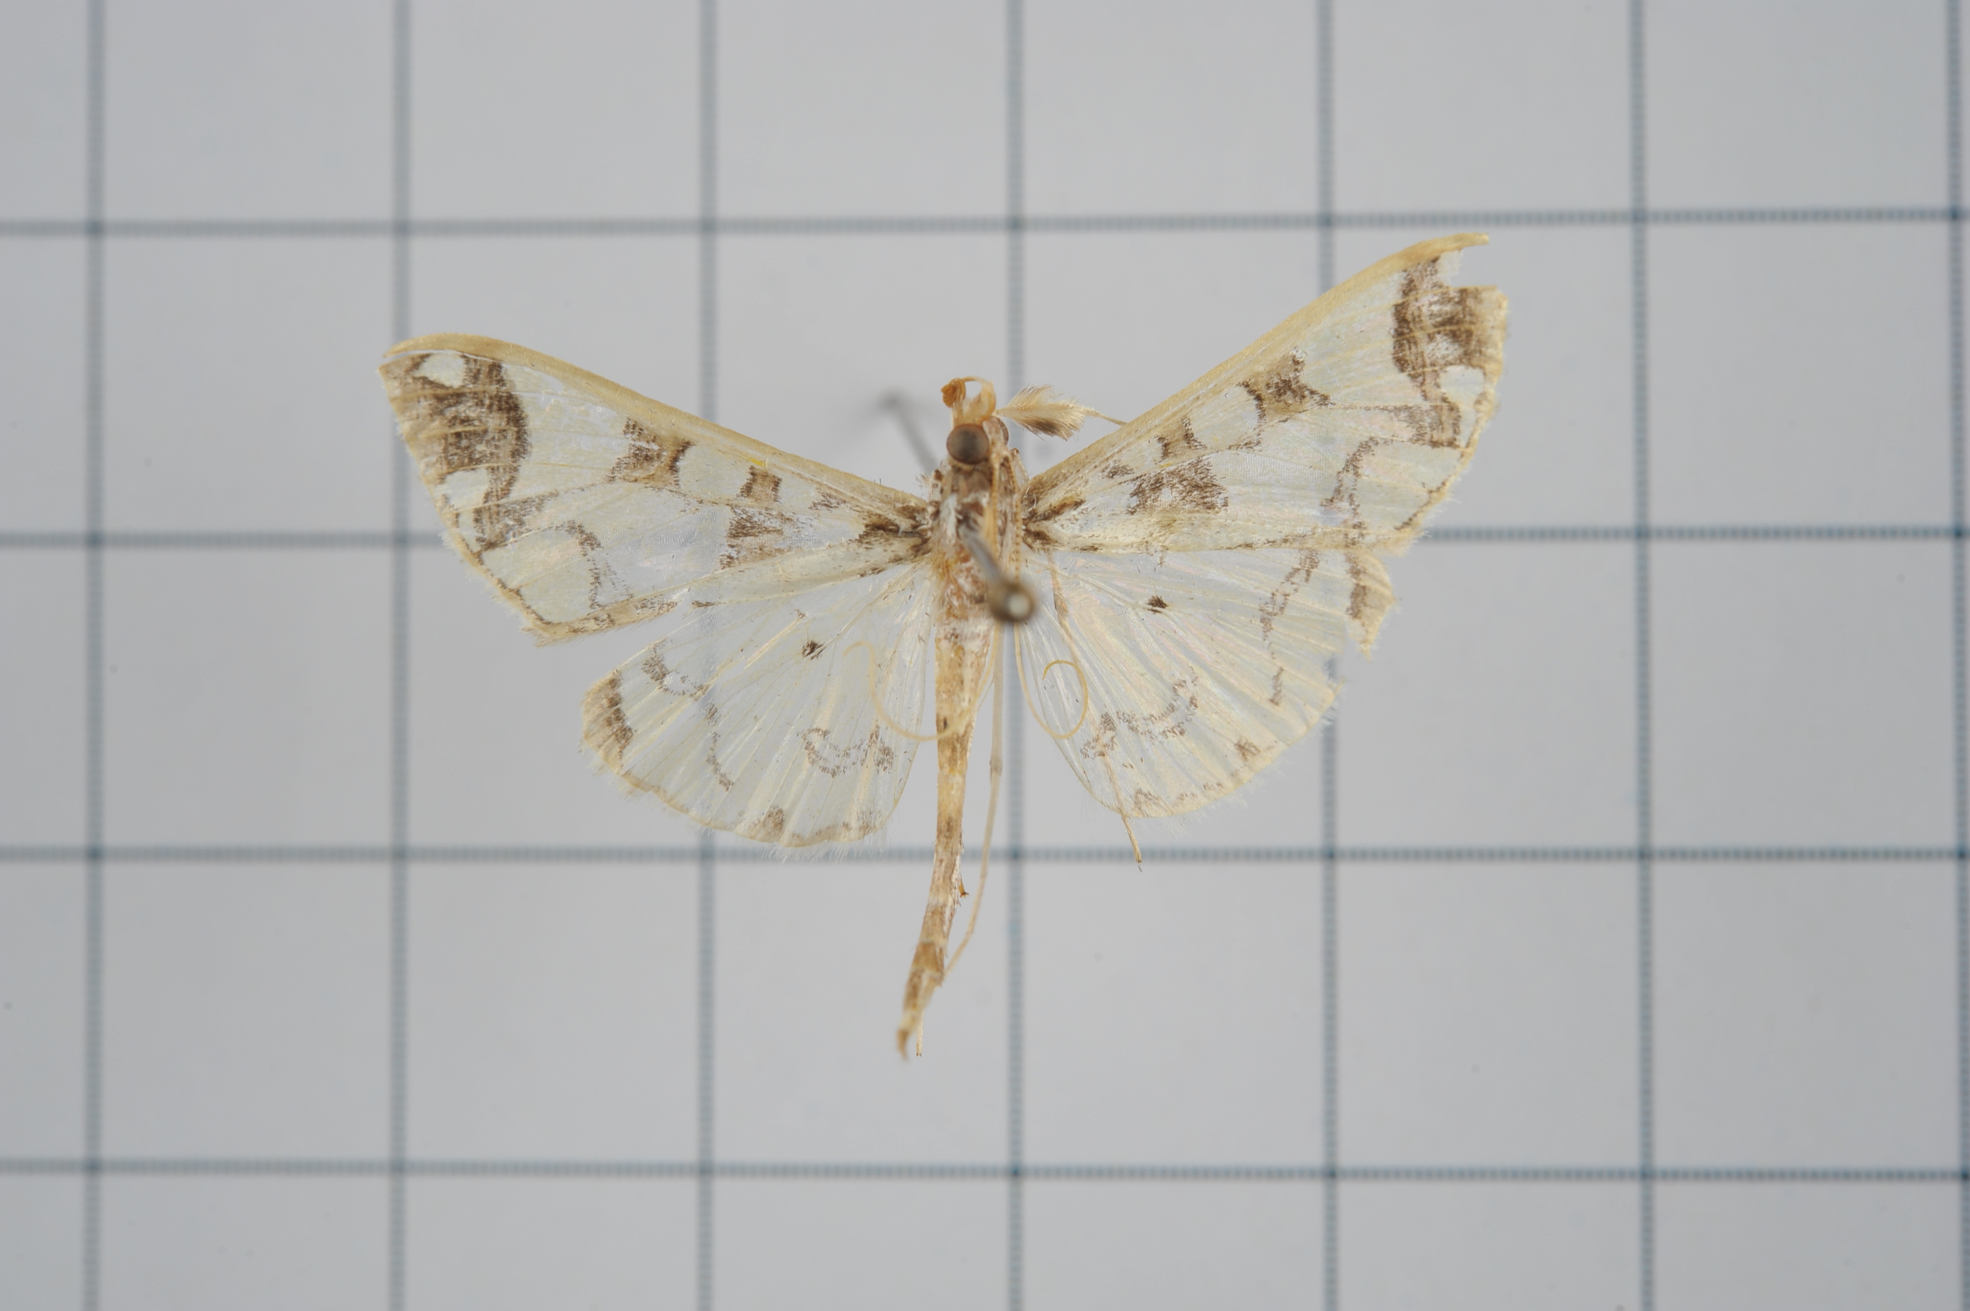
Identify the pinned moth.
Polythlipta divaricata
